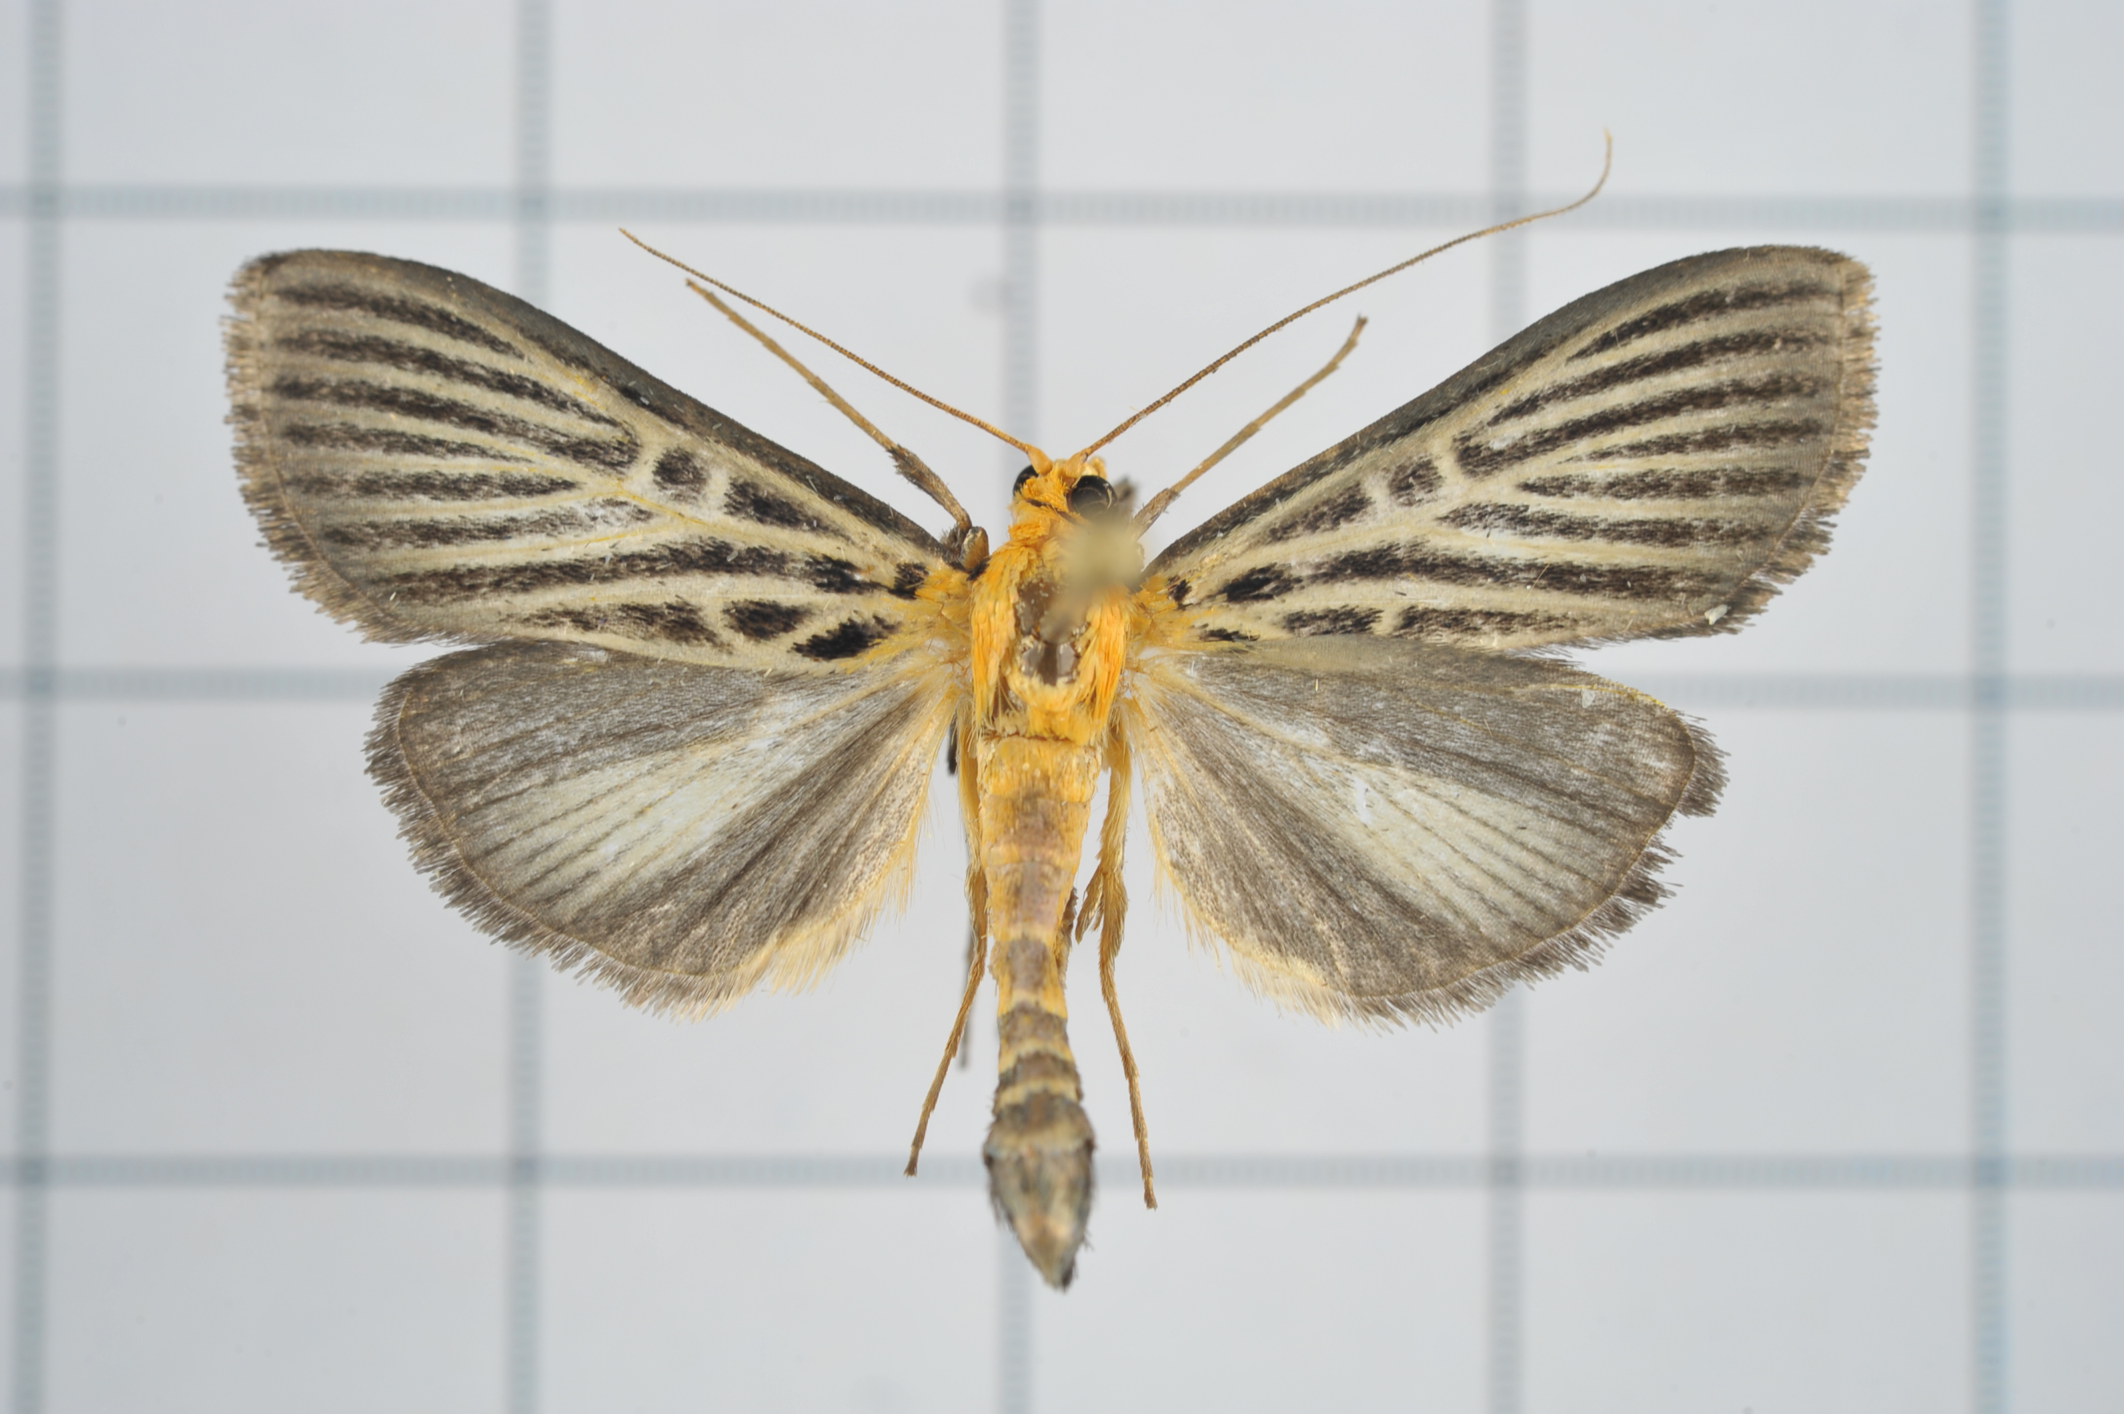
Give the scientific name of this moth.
Tyspanodes hypsalis
